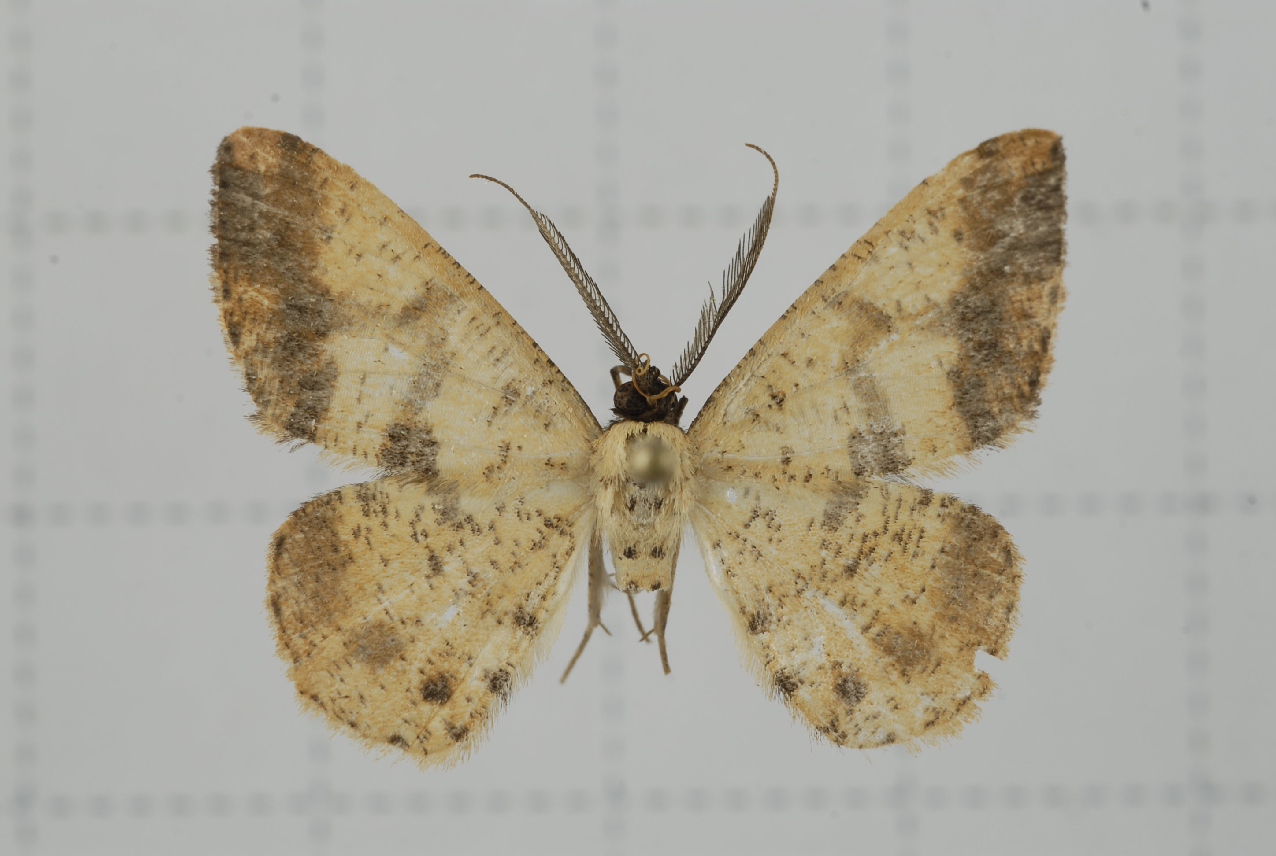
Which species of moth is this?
Lophobates inchoata
